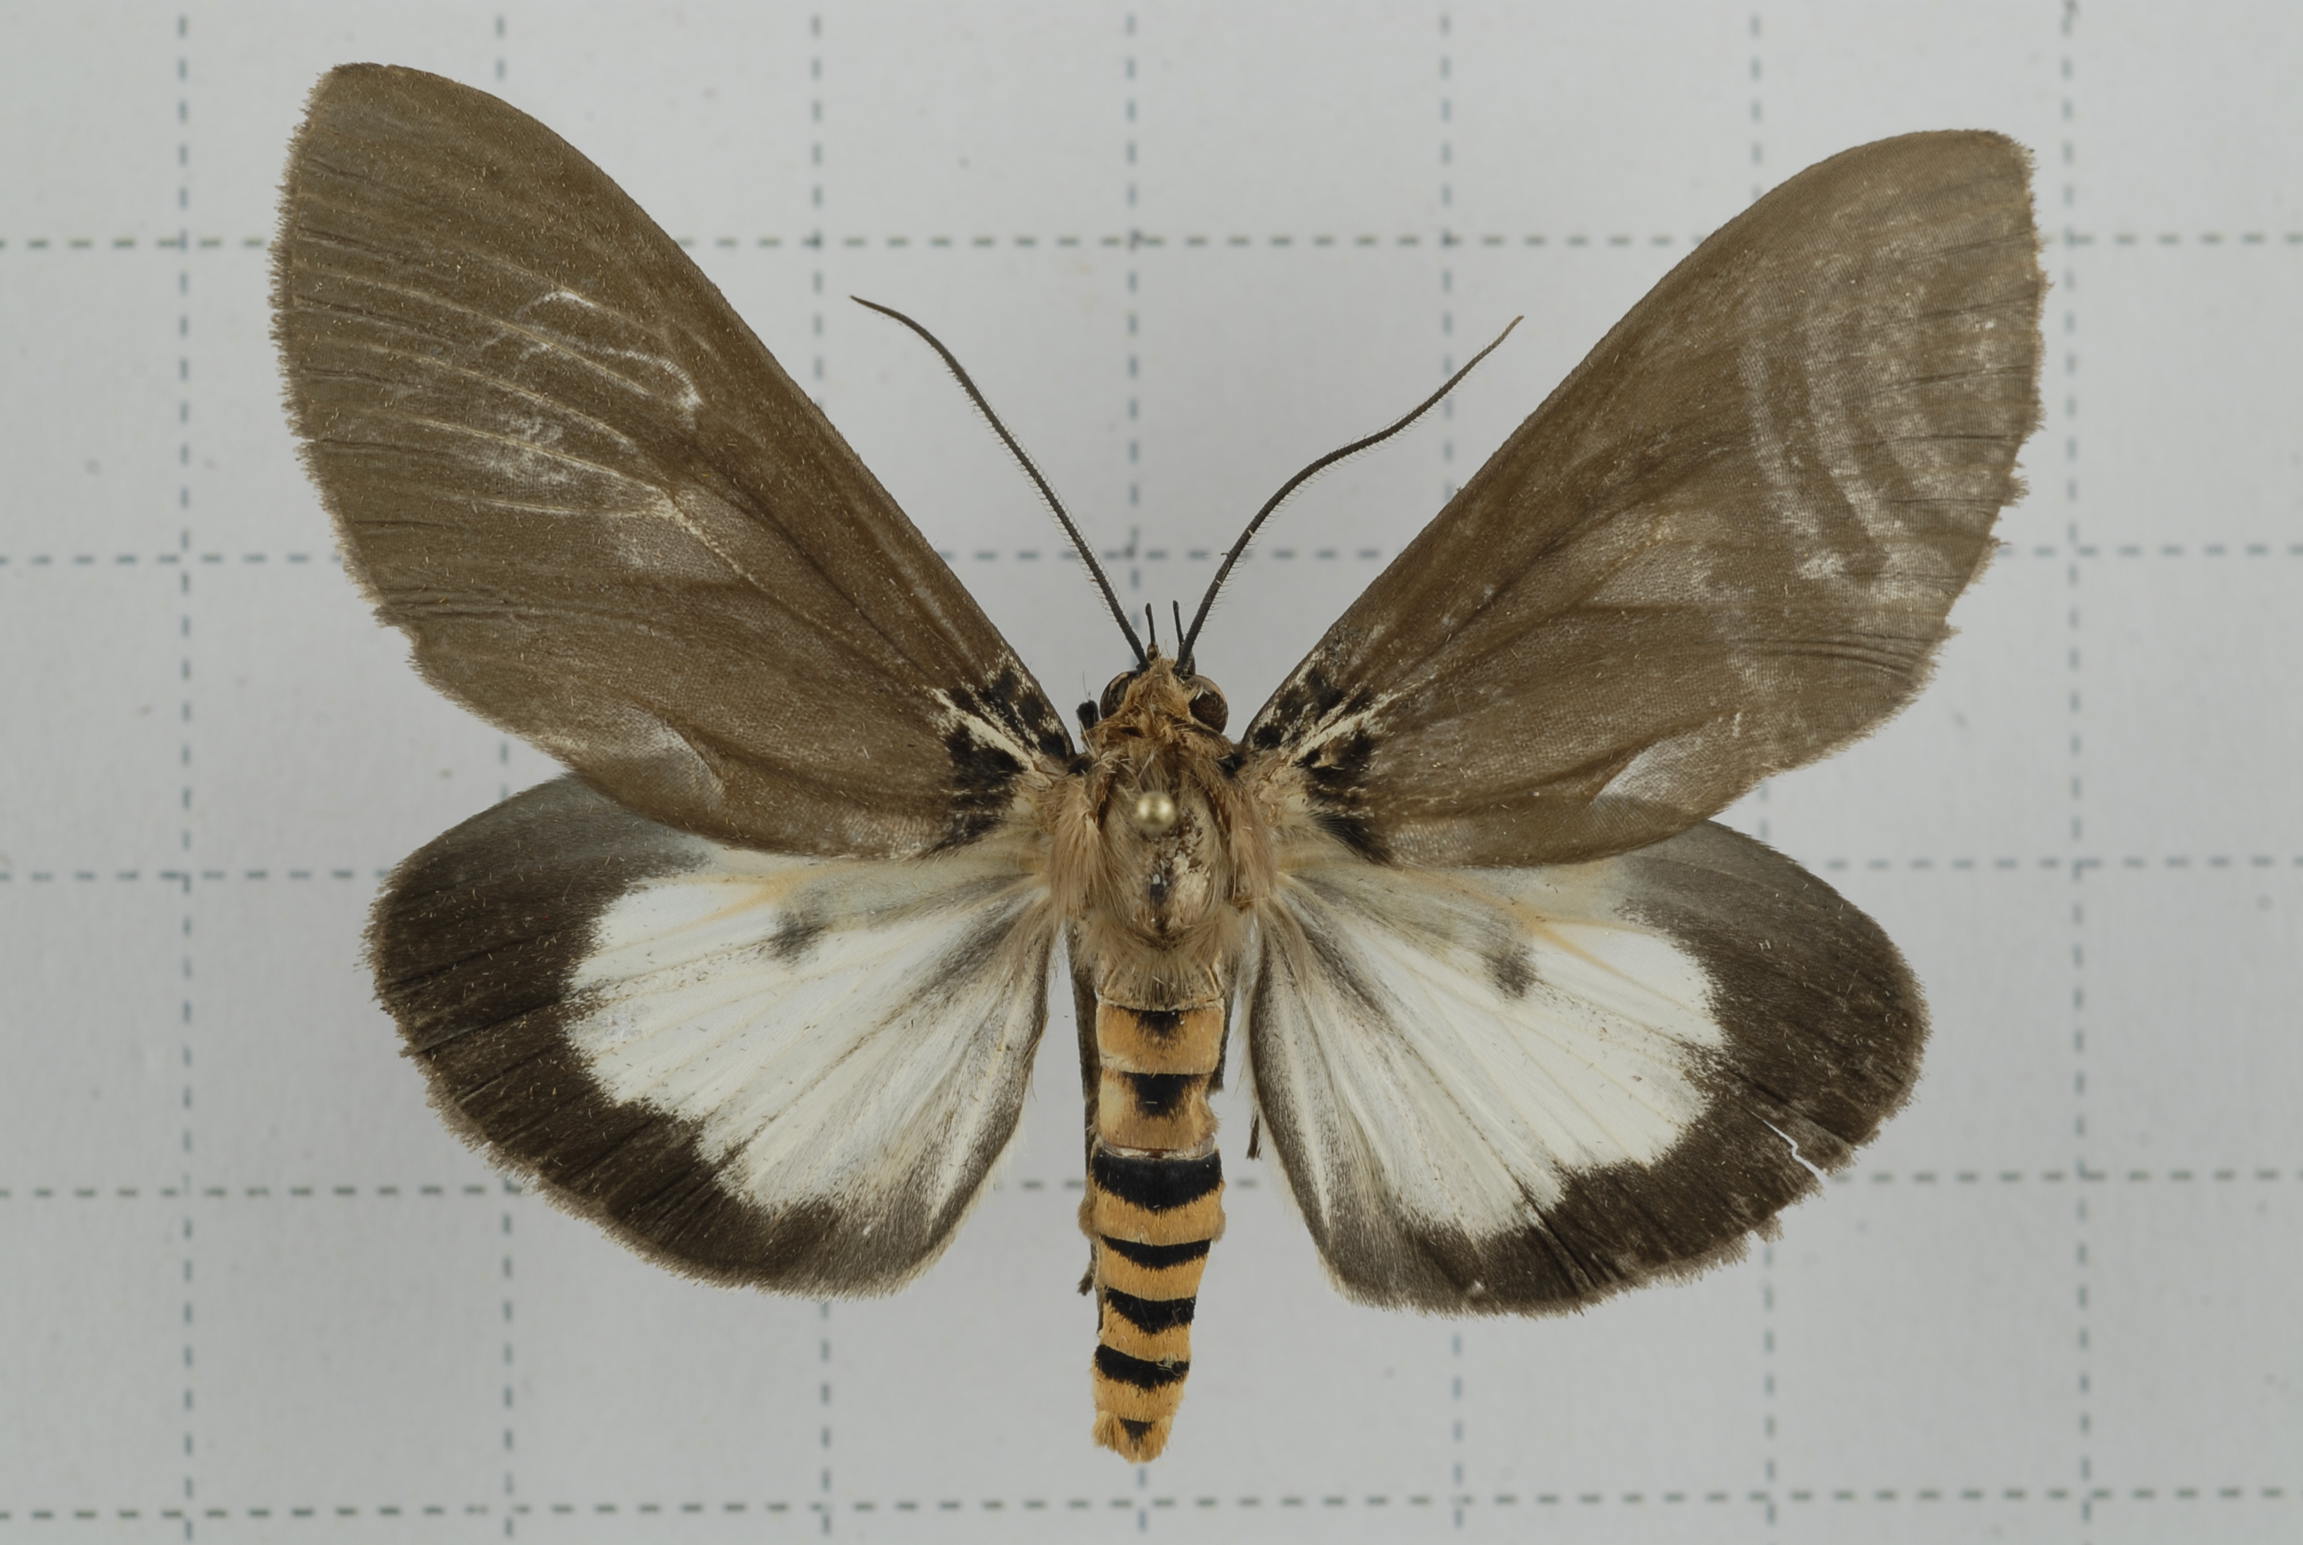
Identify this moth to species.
Asota heliconia zebrina
